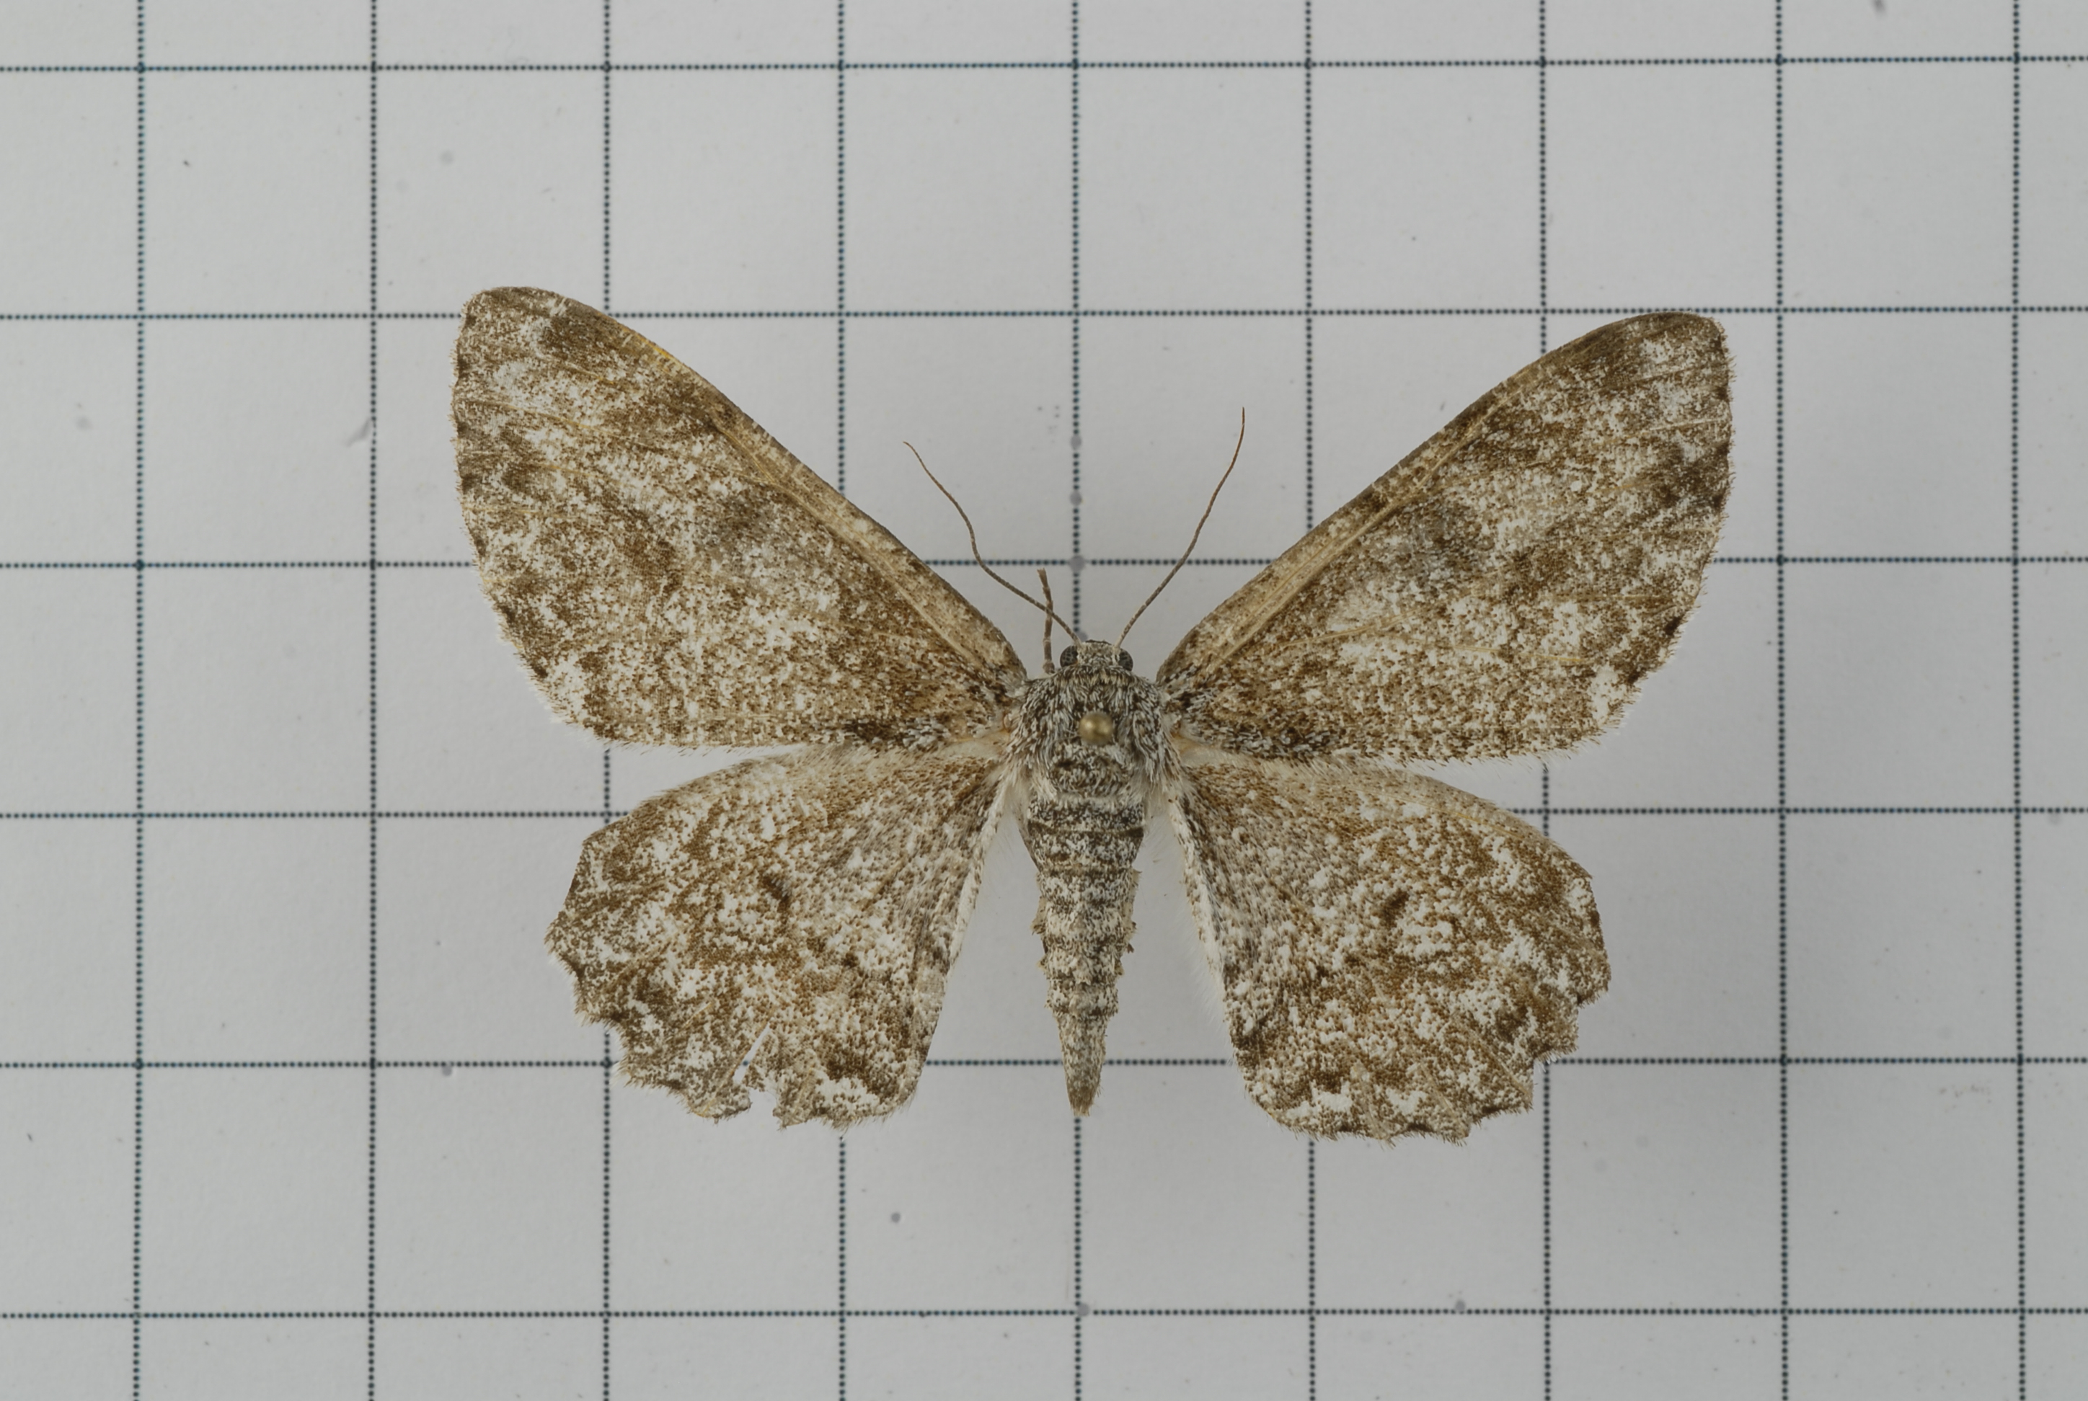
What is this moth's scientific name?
Cusiala boarmoides boarmoides
